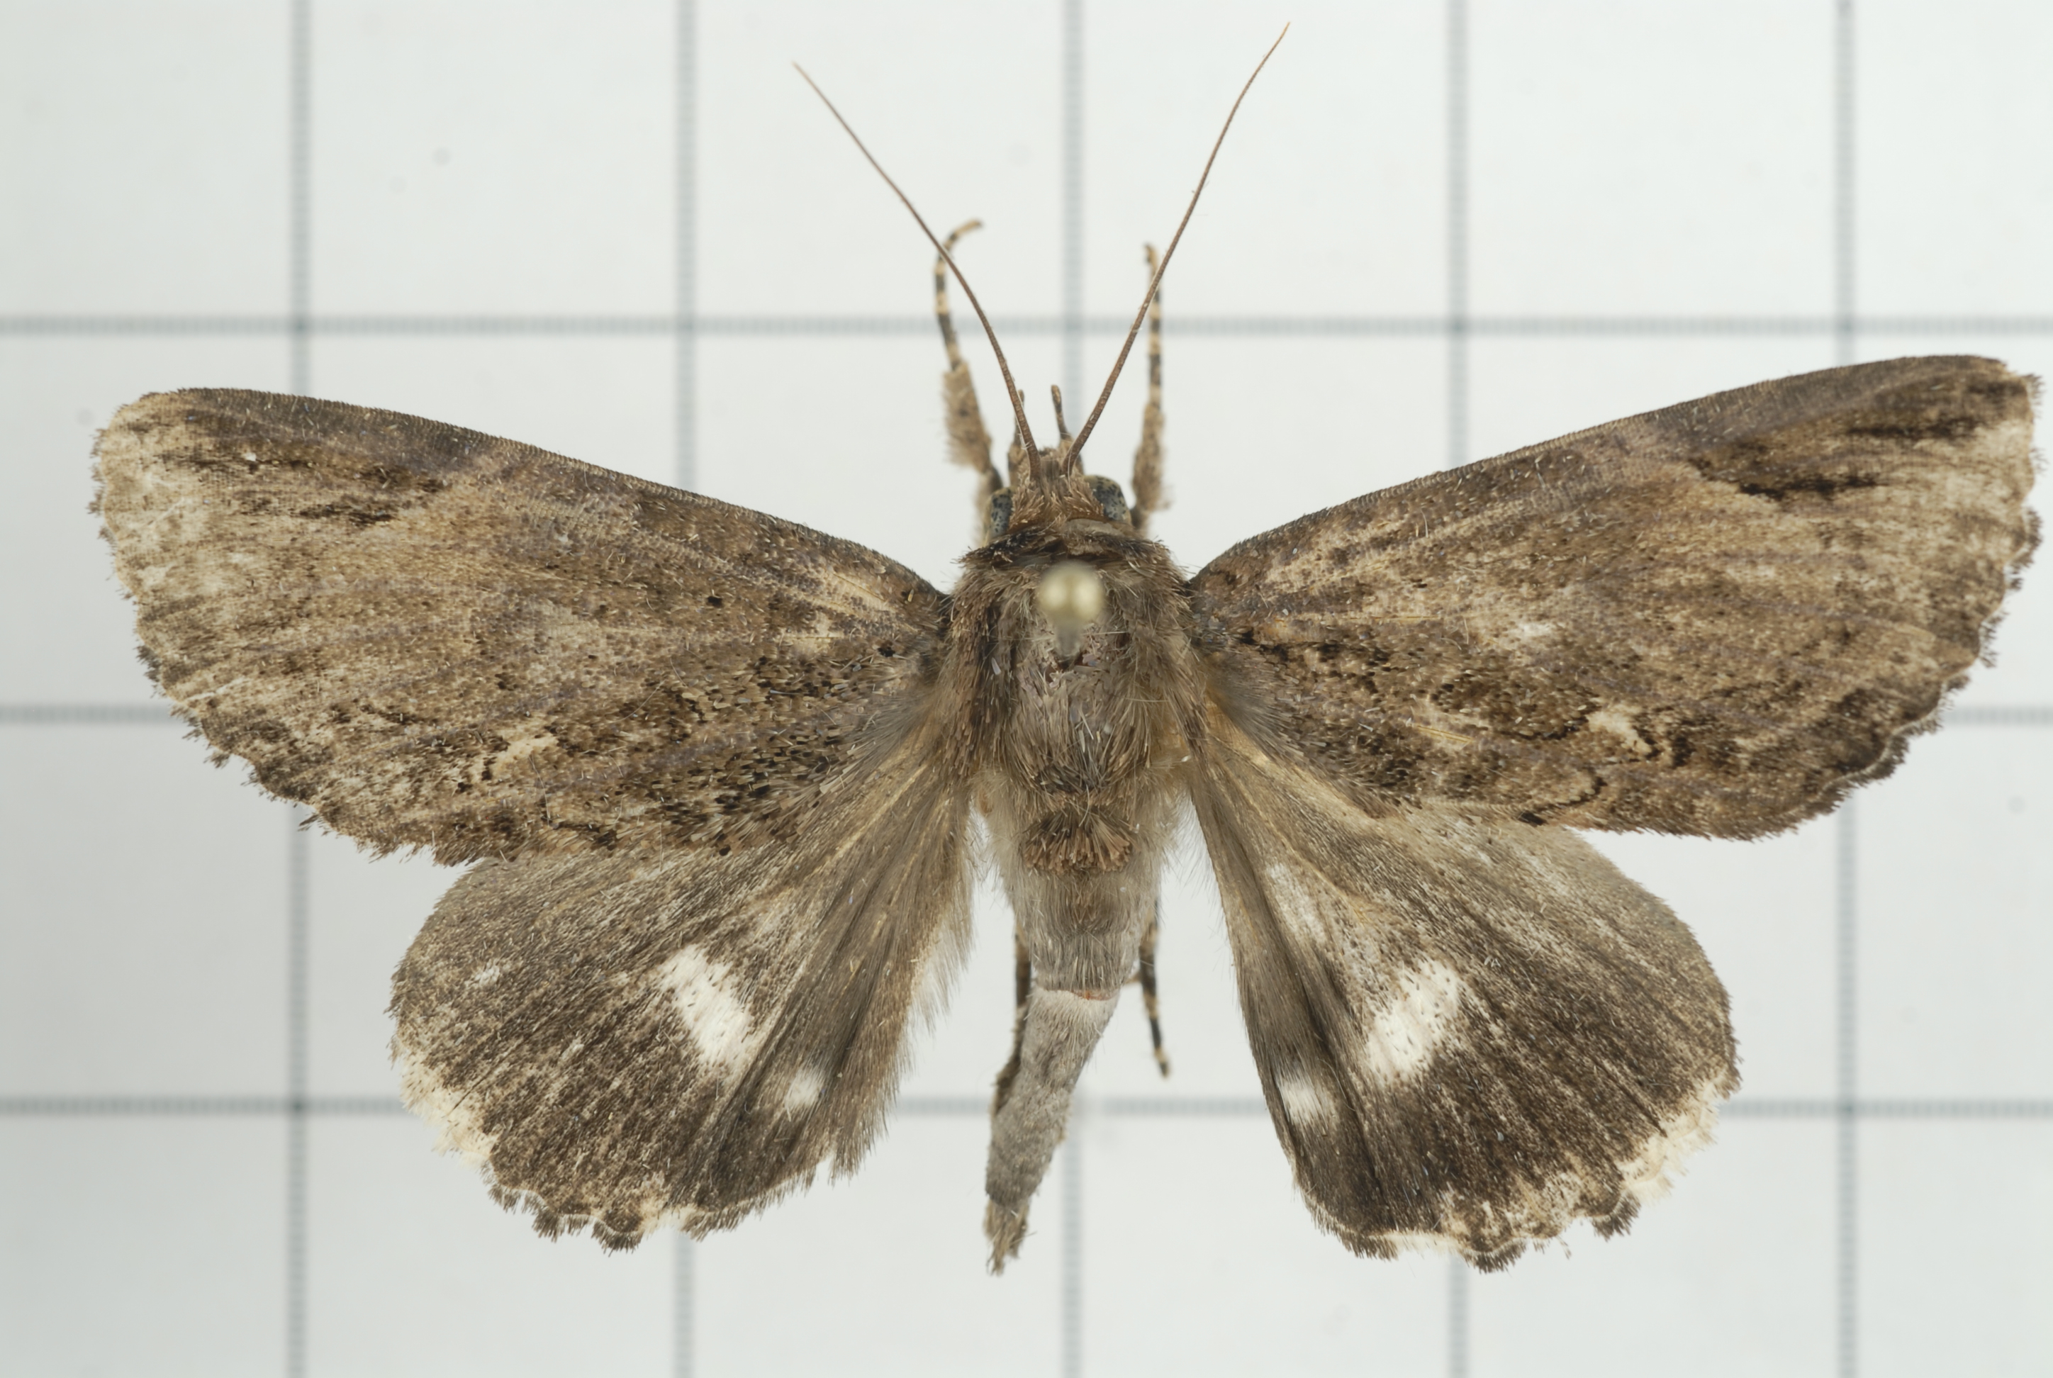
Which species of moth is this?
Ercheia cyllaria
